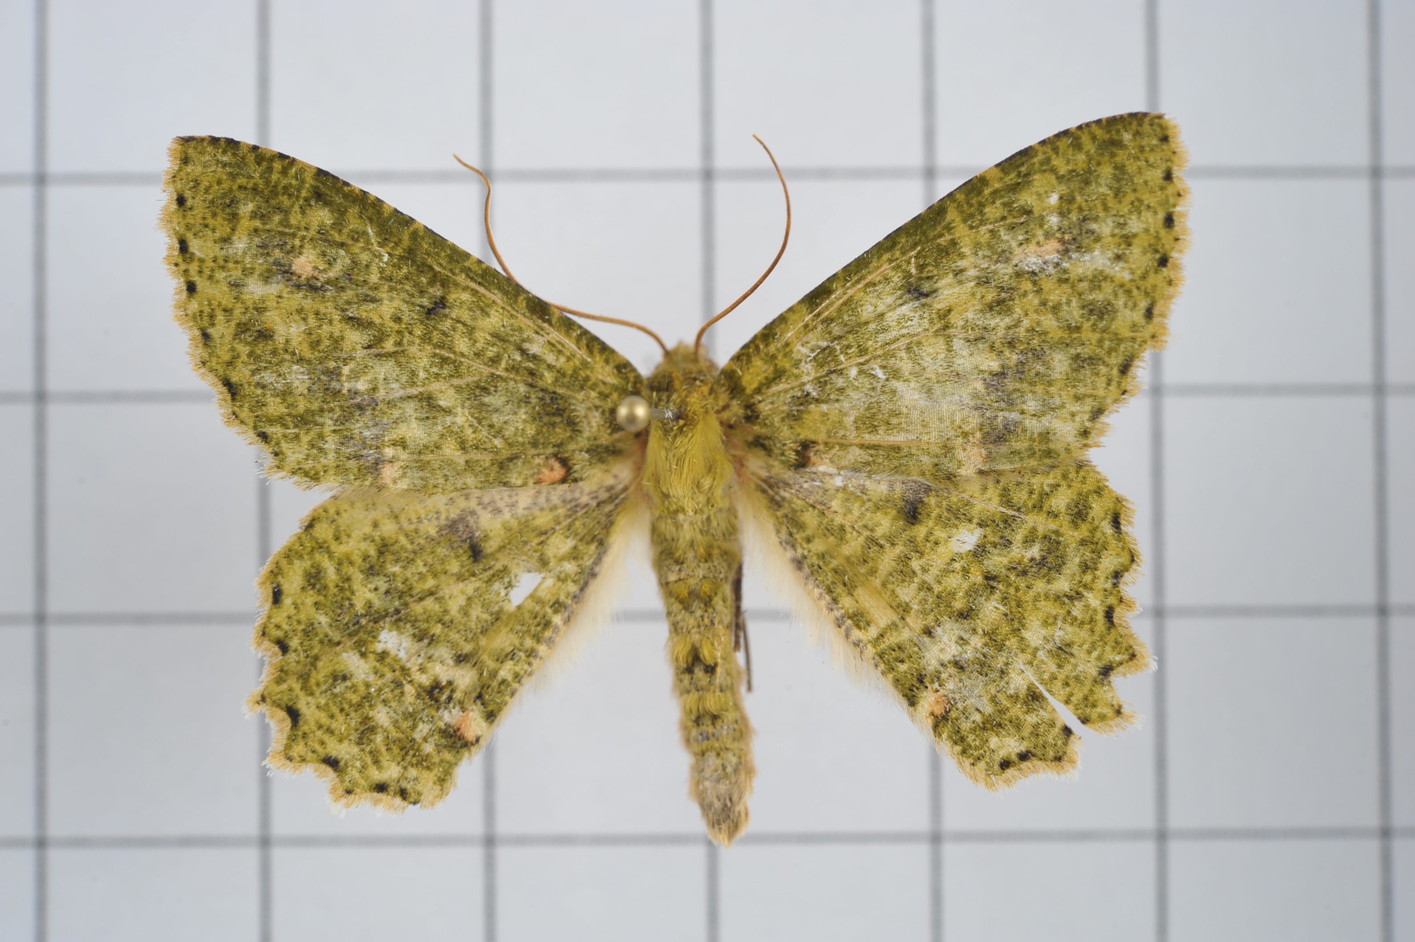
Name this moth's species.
Herochroma ochreipicta
